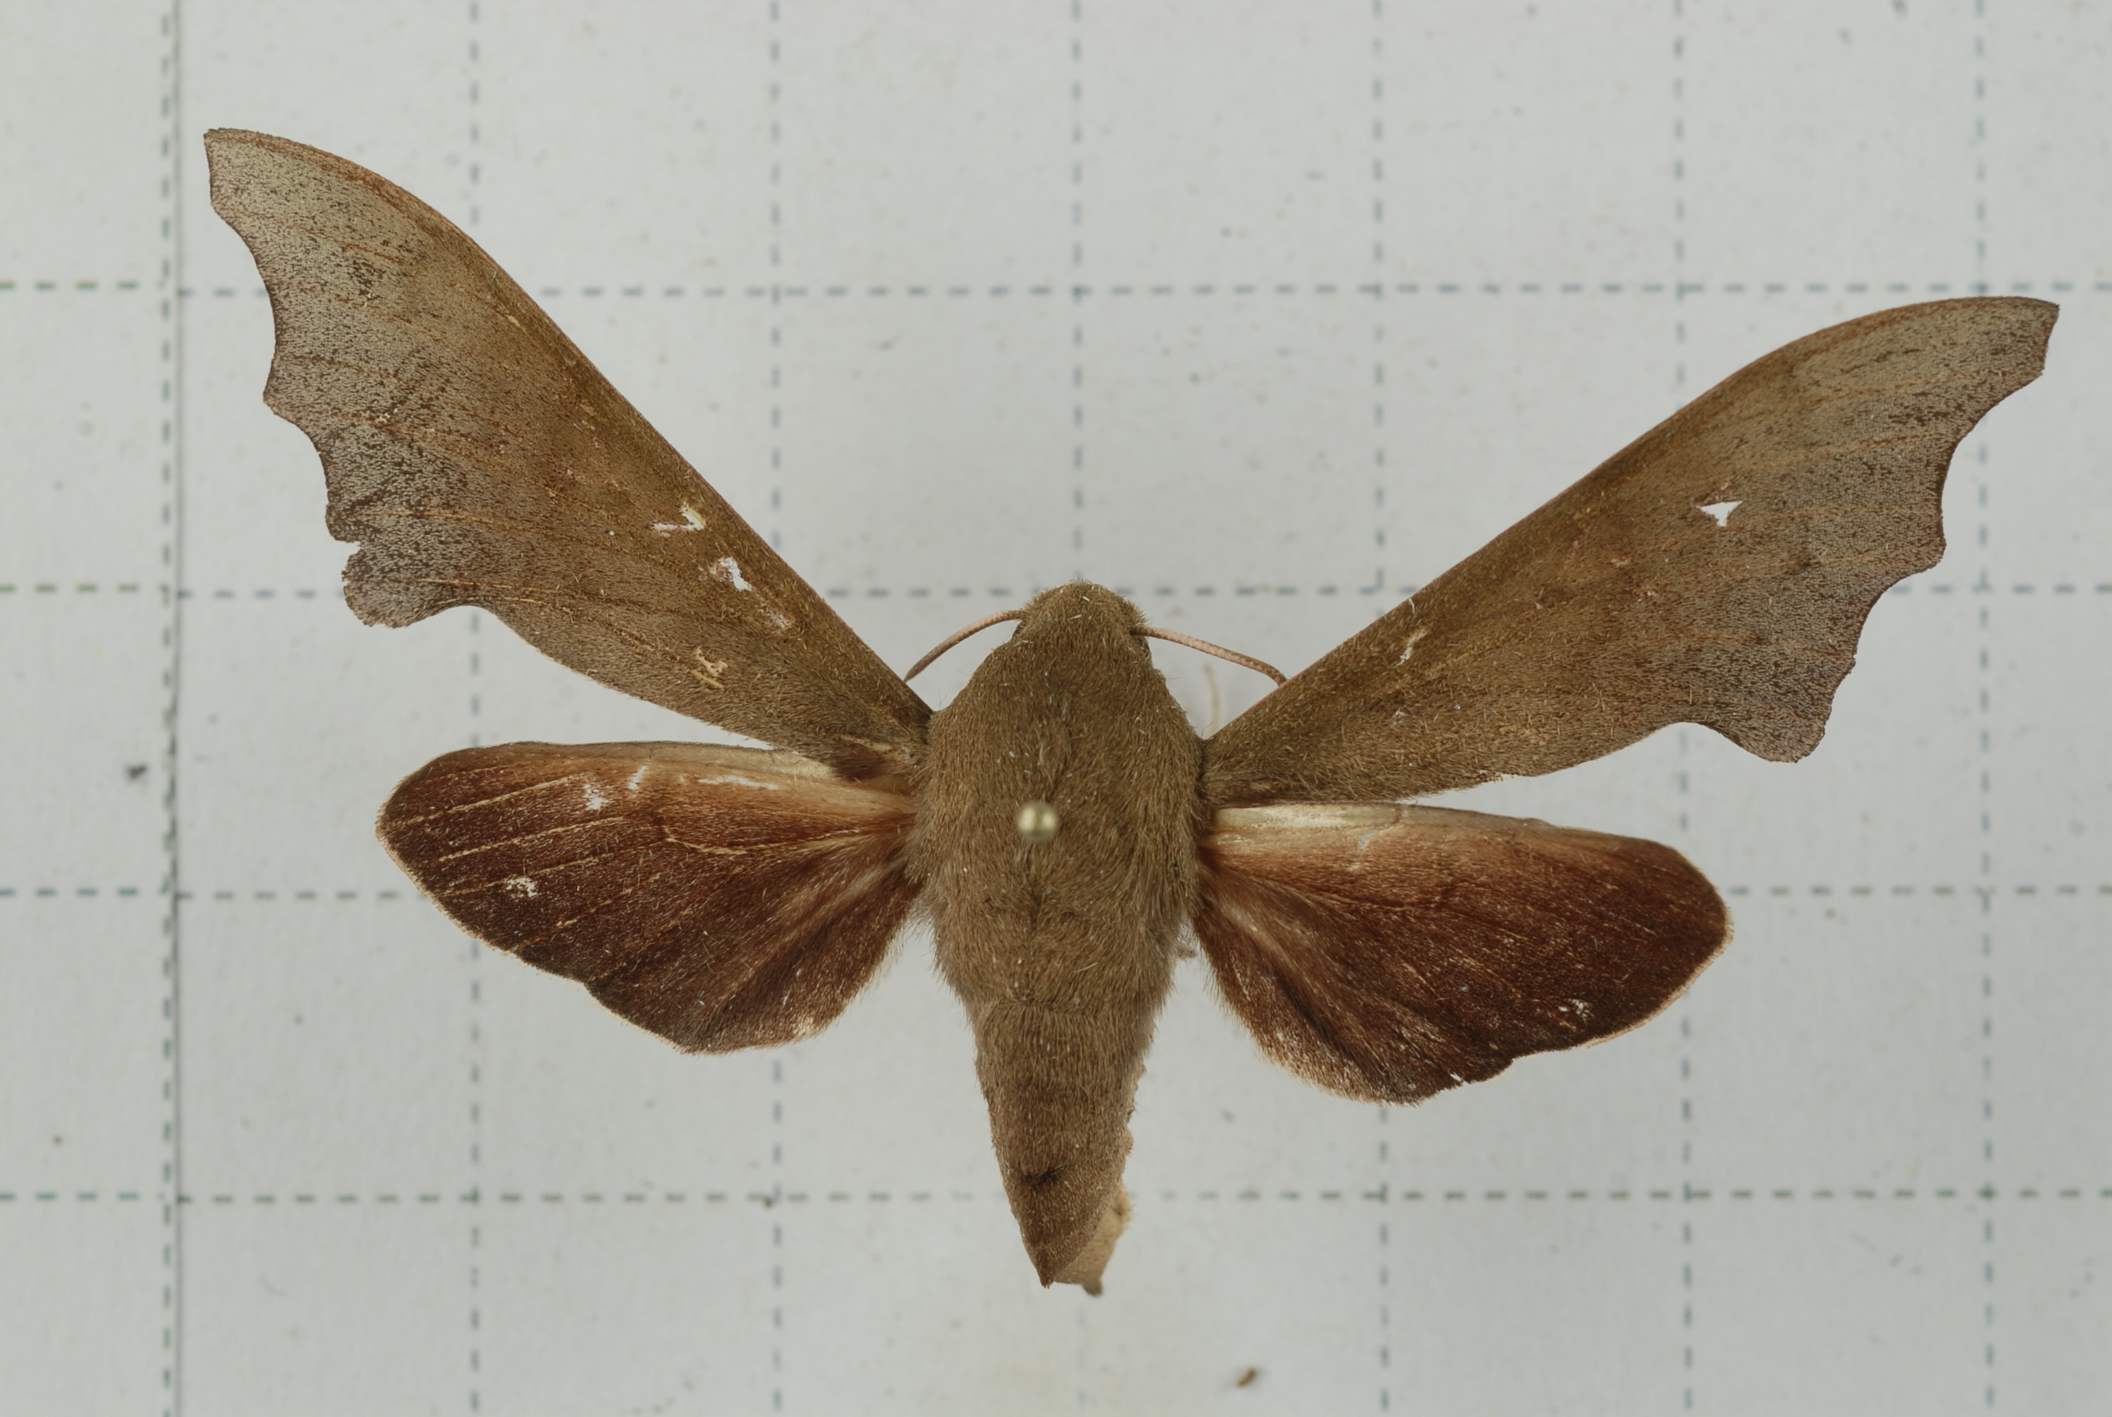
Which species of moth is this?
Cypa enodis
